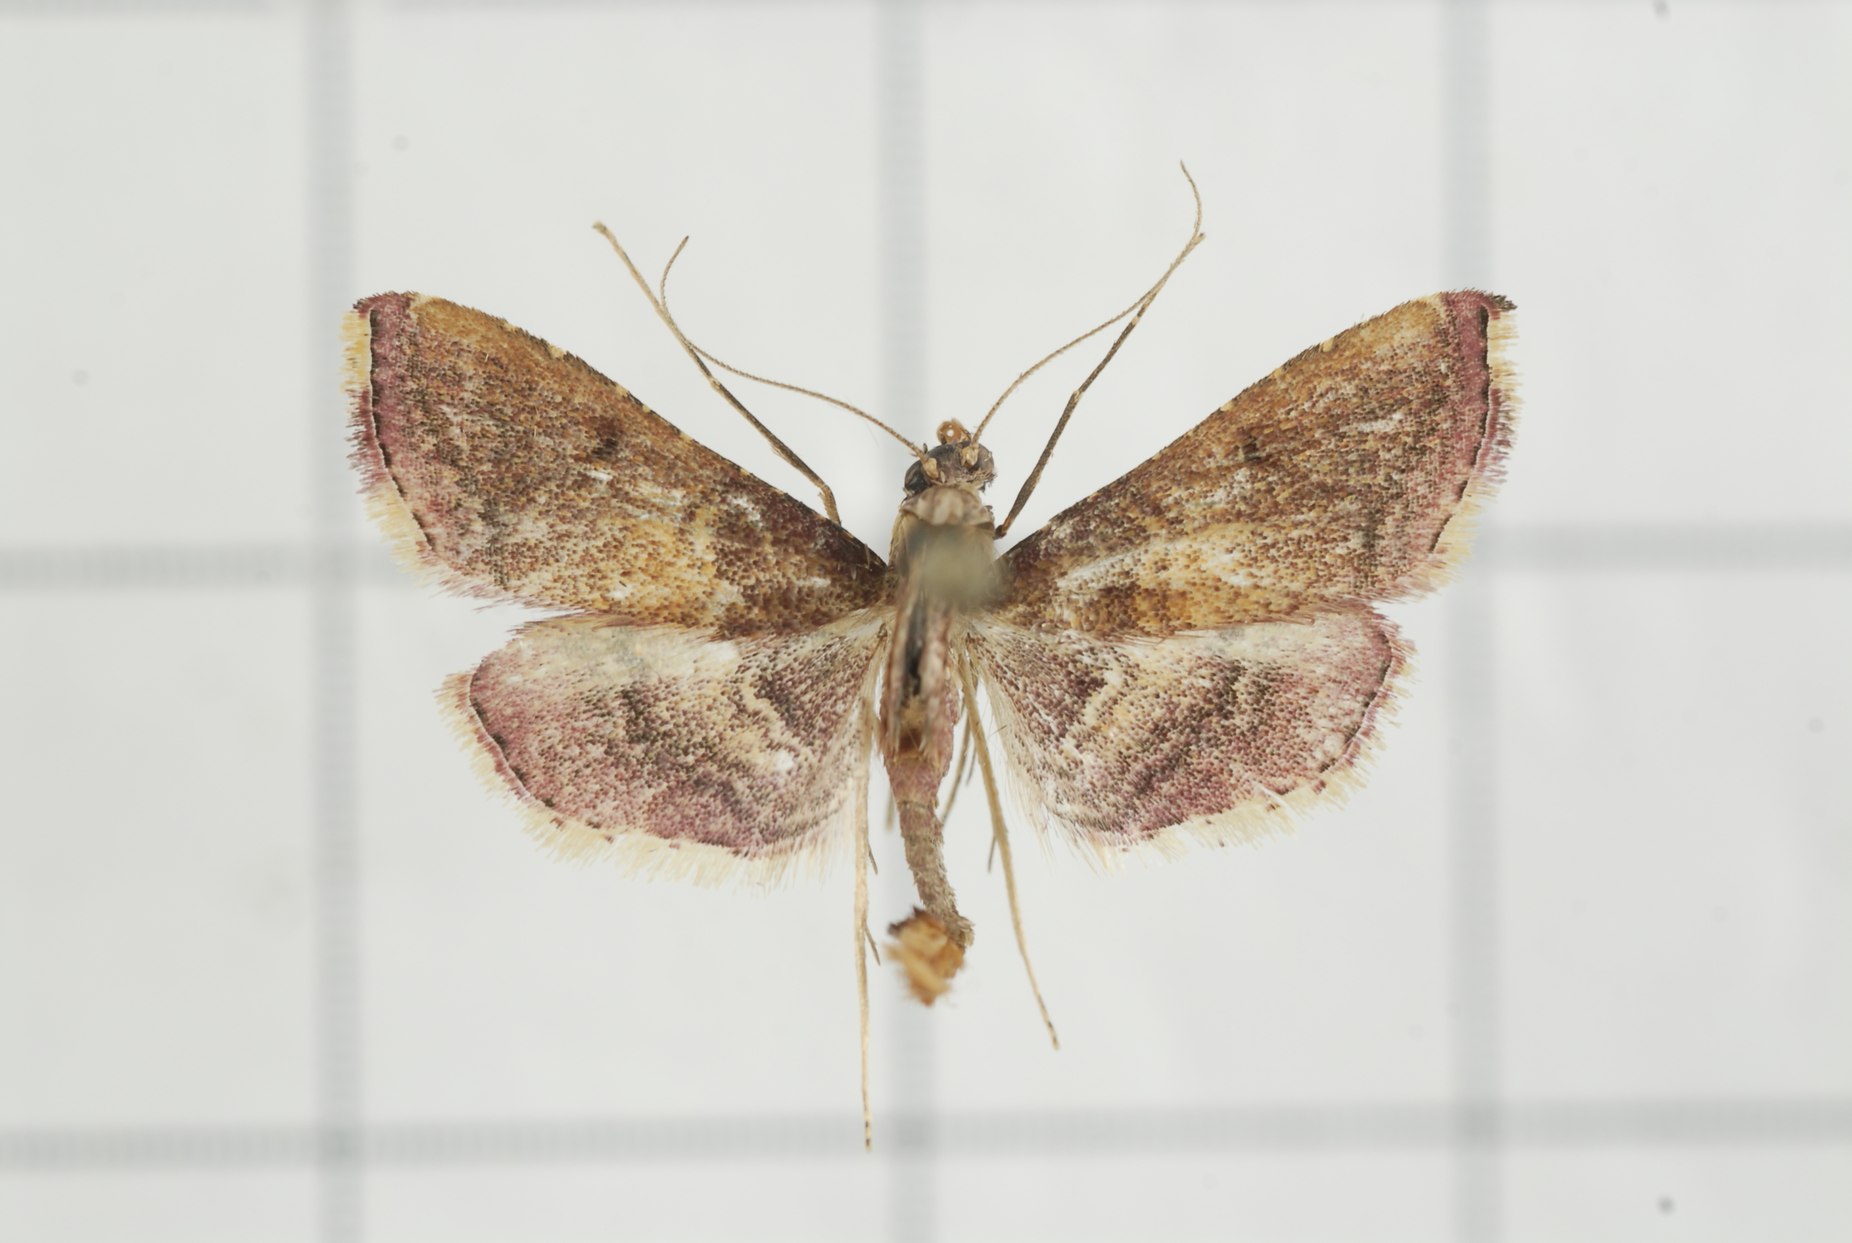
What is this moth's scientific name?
Endotricha olivacealis
